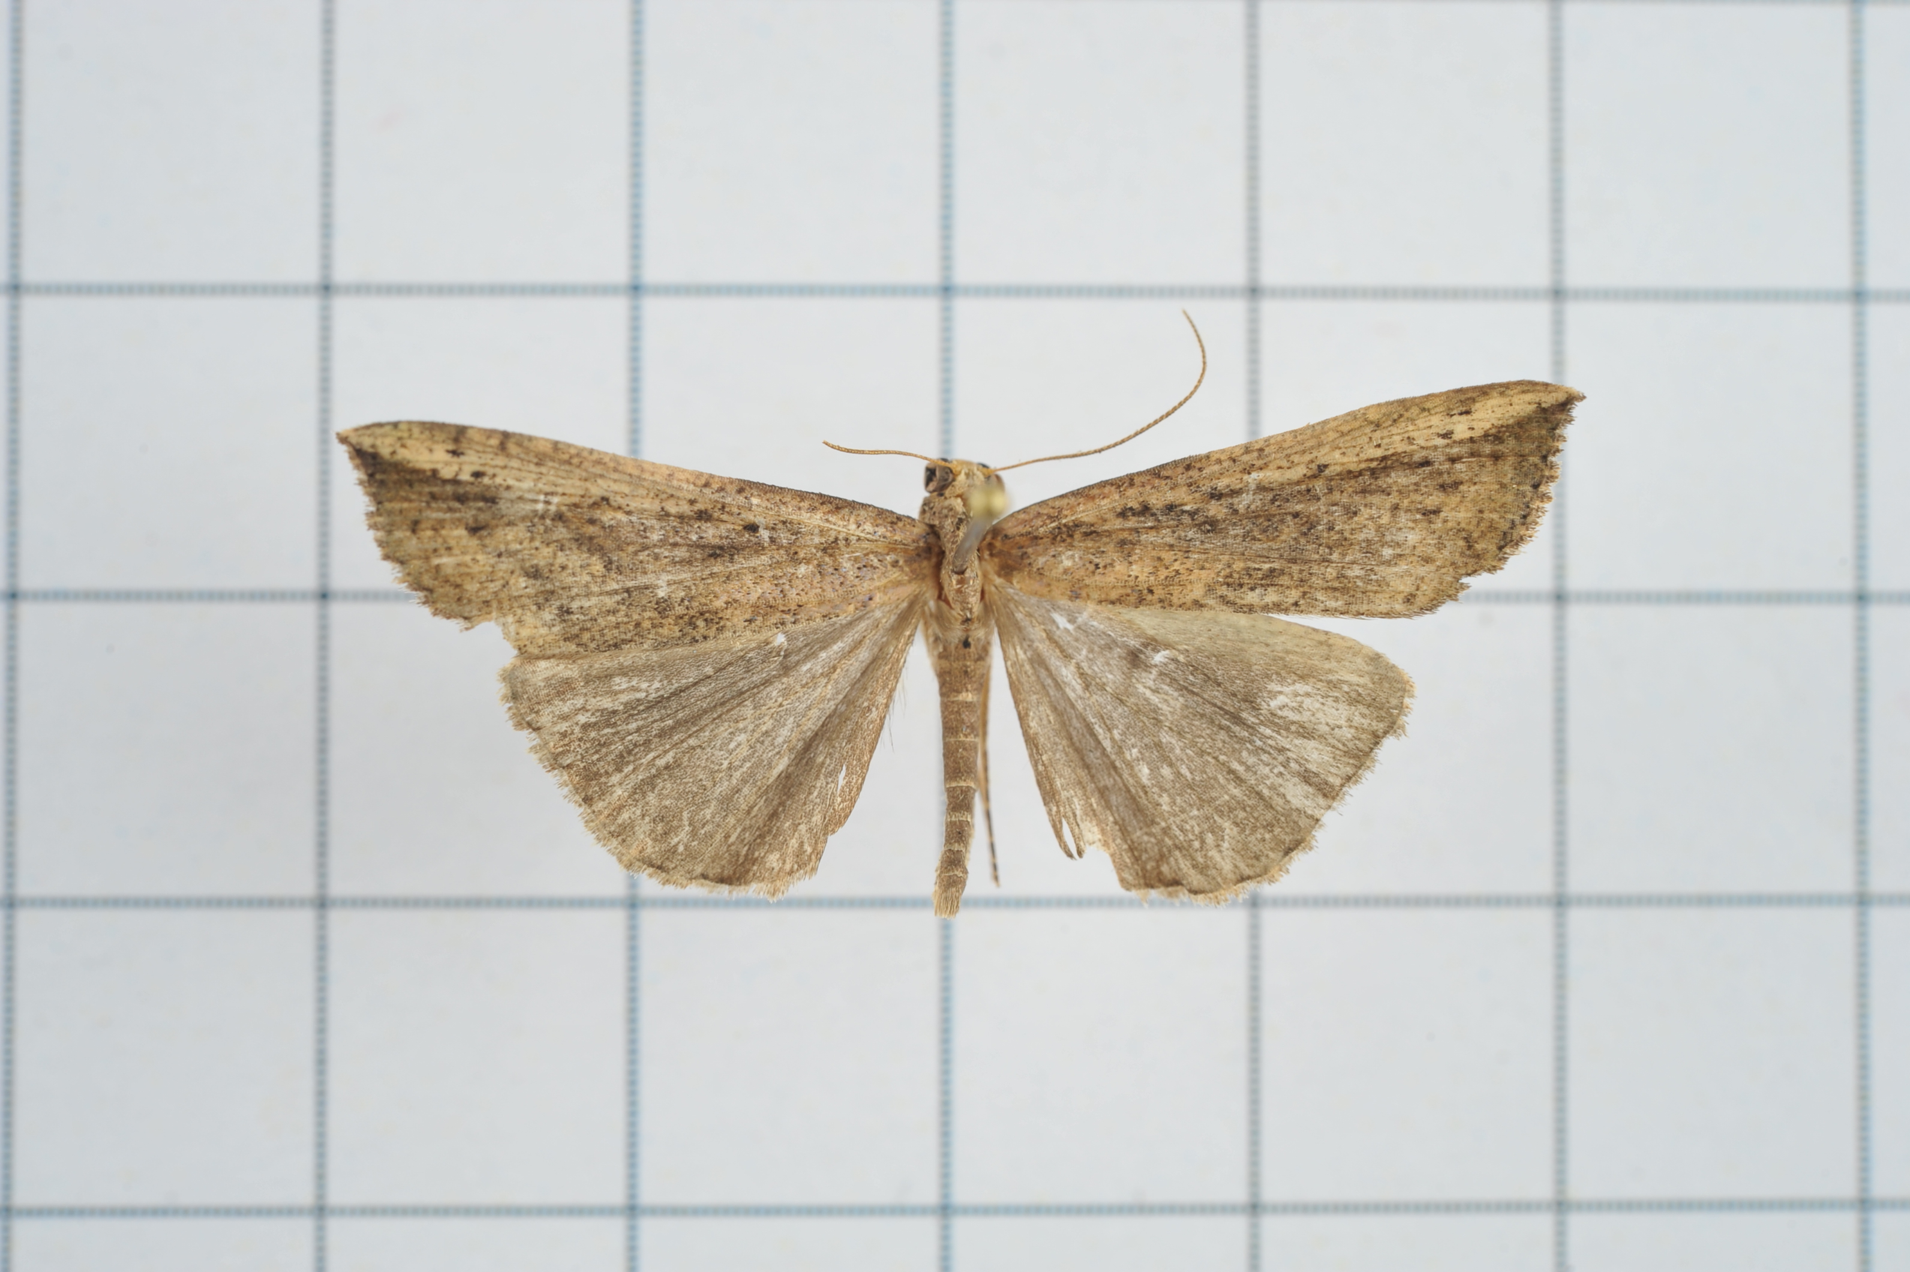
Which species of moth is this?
Hypena longipennis
